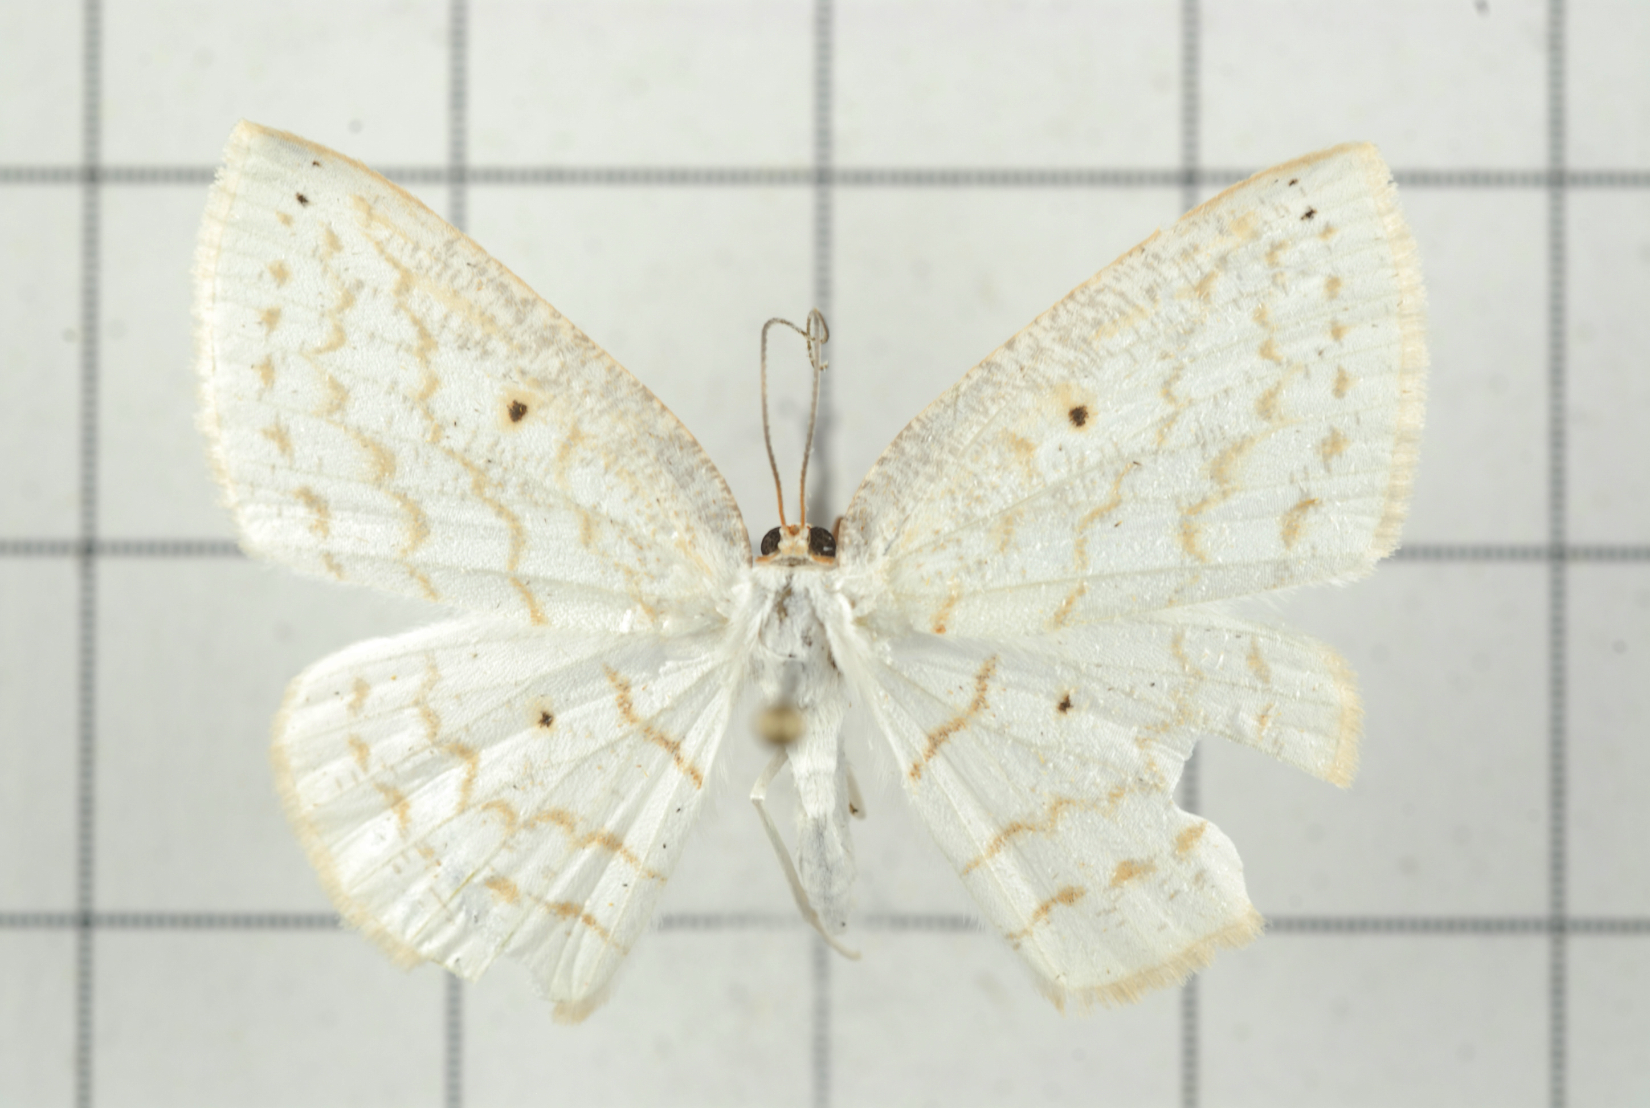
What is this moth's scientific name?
Orthocabera tinagmaria tinagmaria
